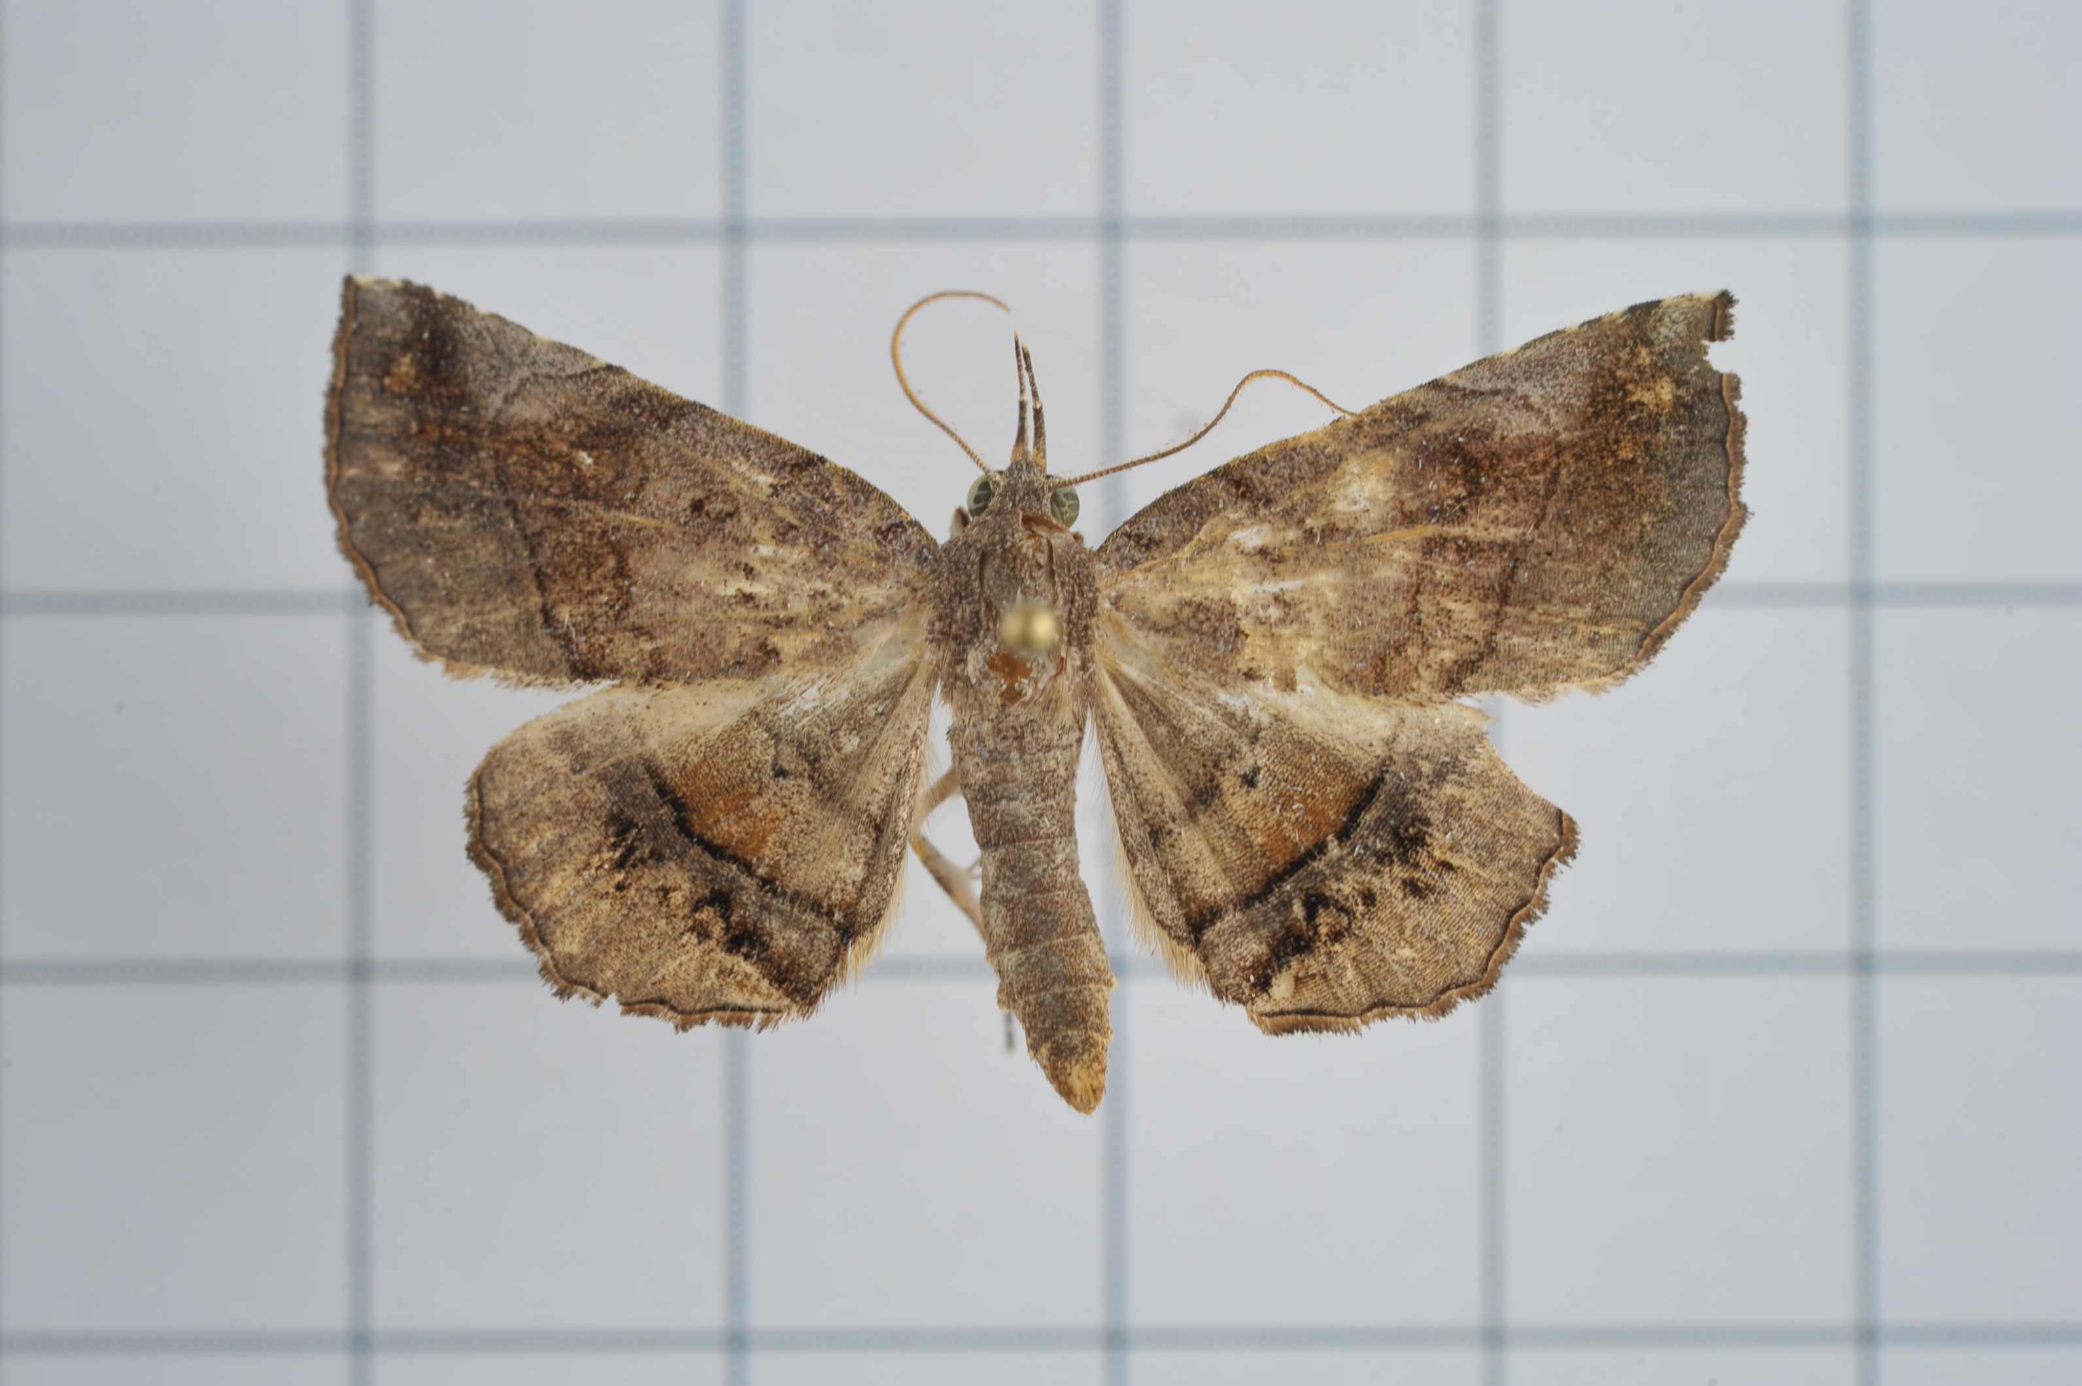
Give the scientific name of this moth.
Pangrapta plumbilineata
